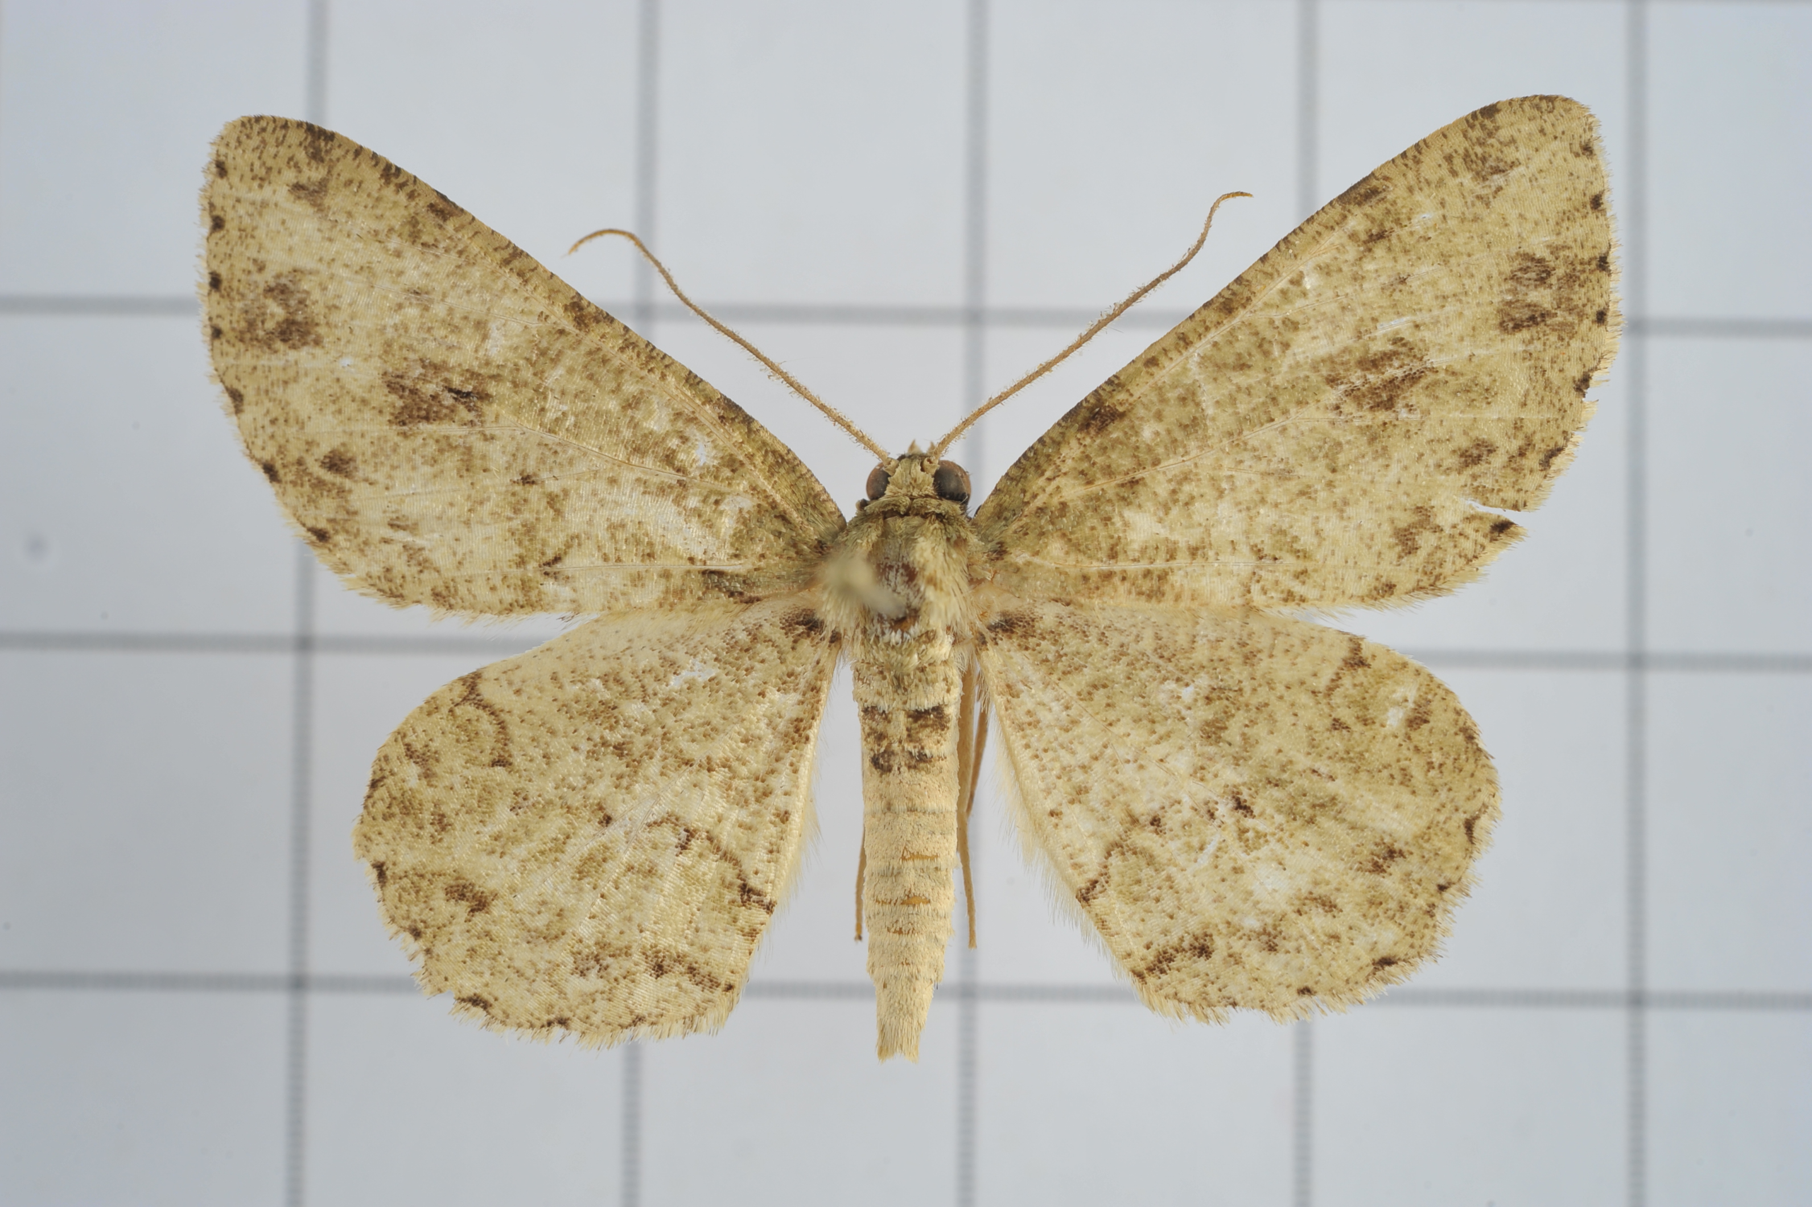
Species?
Ectropis bhurmitra
